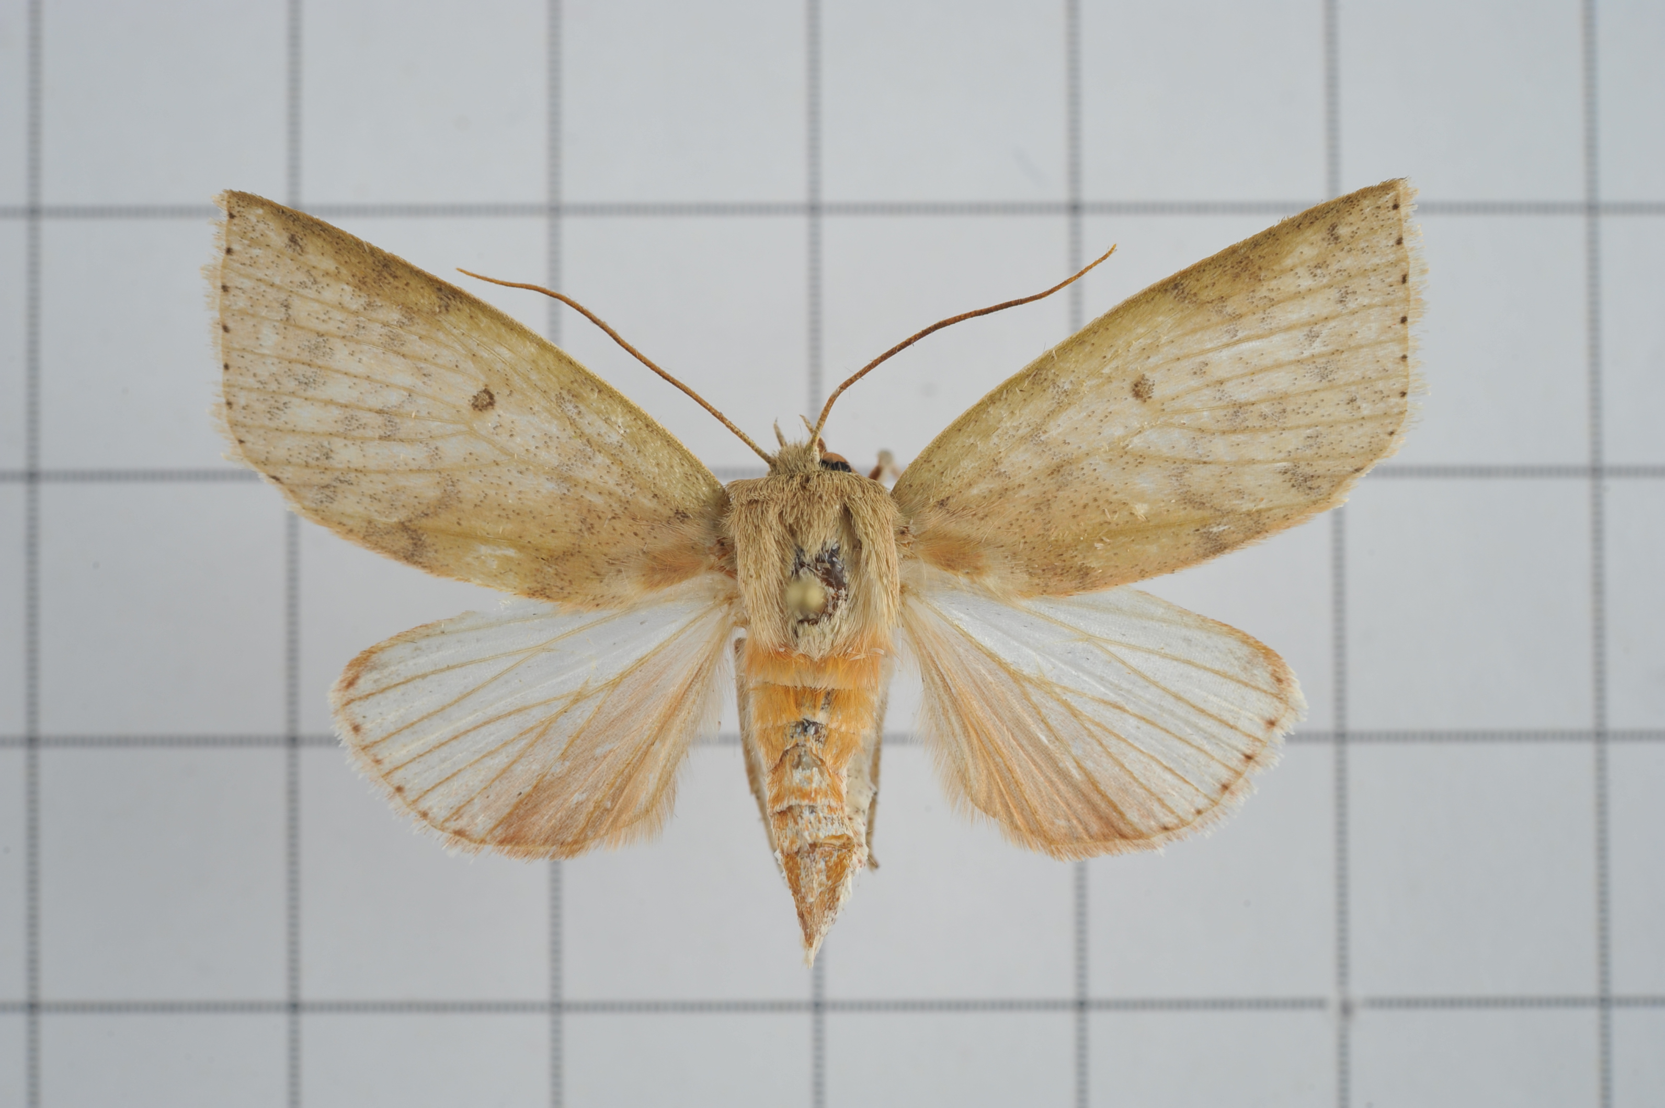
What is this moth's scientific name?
Tympanistes fusimargo
